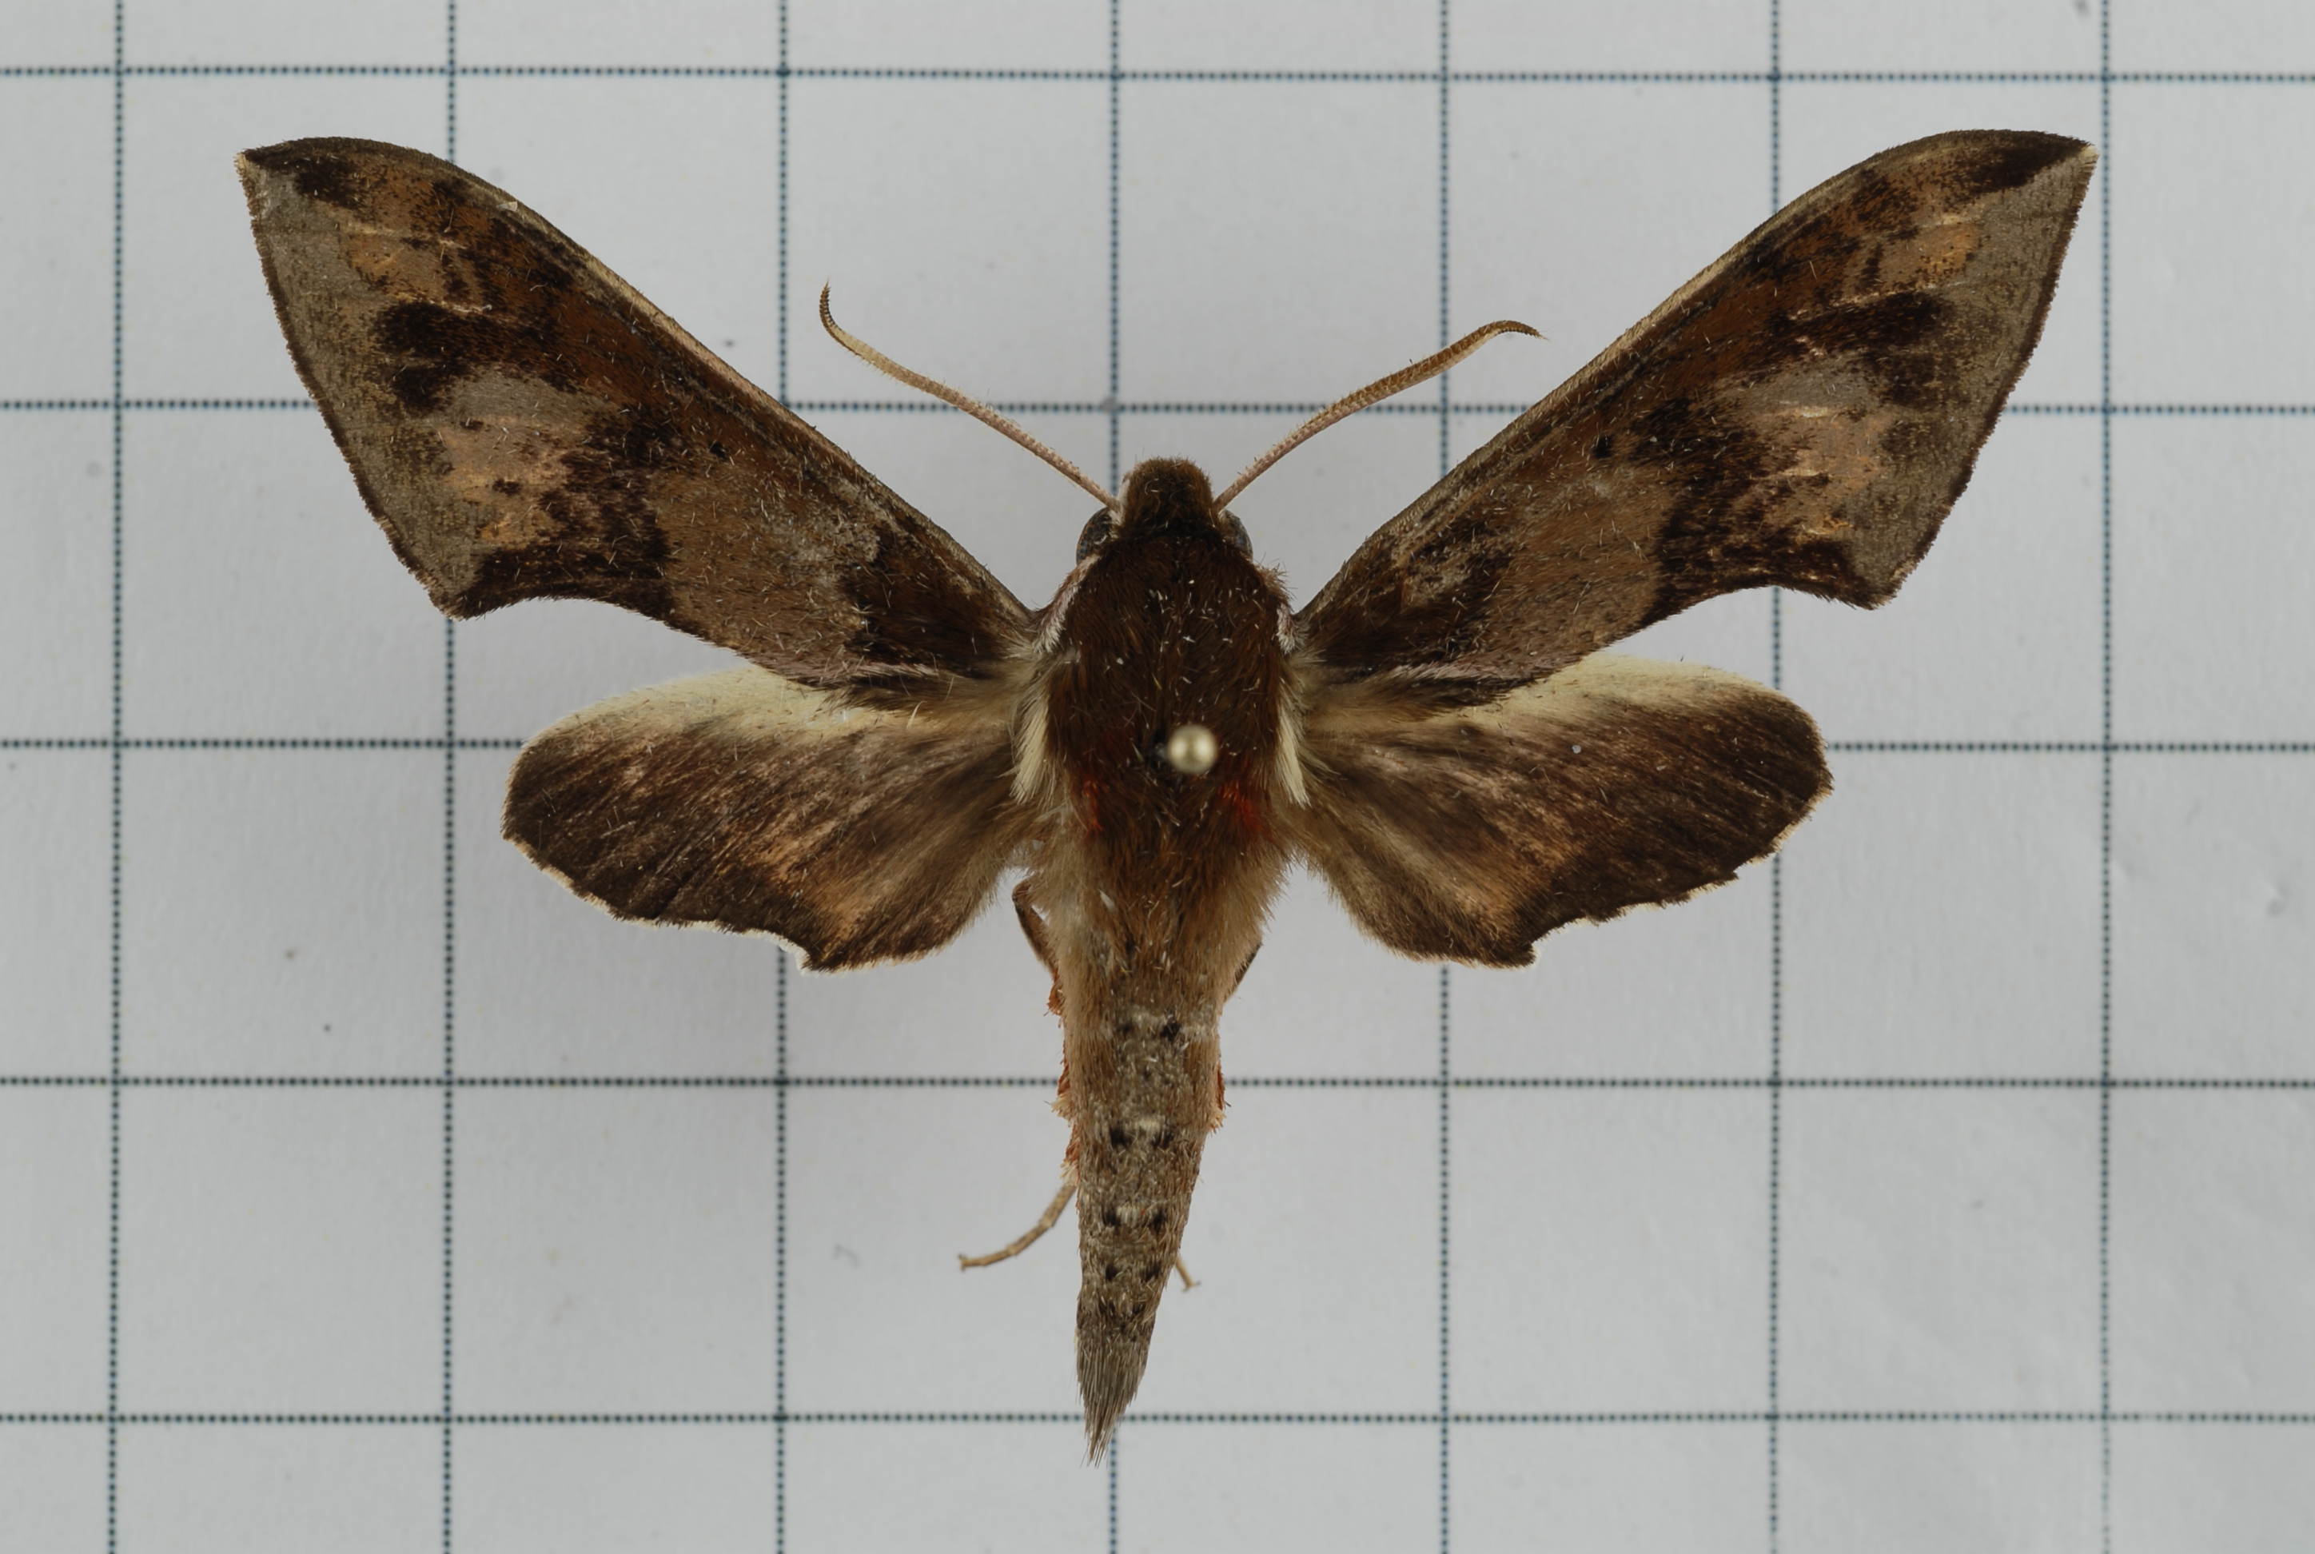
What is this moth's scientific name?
Rhagastis binoculata
